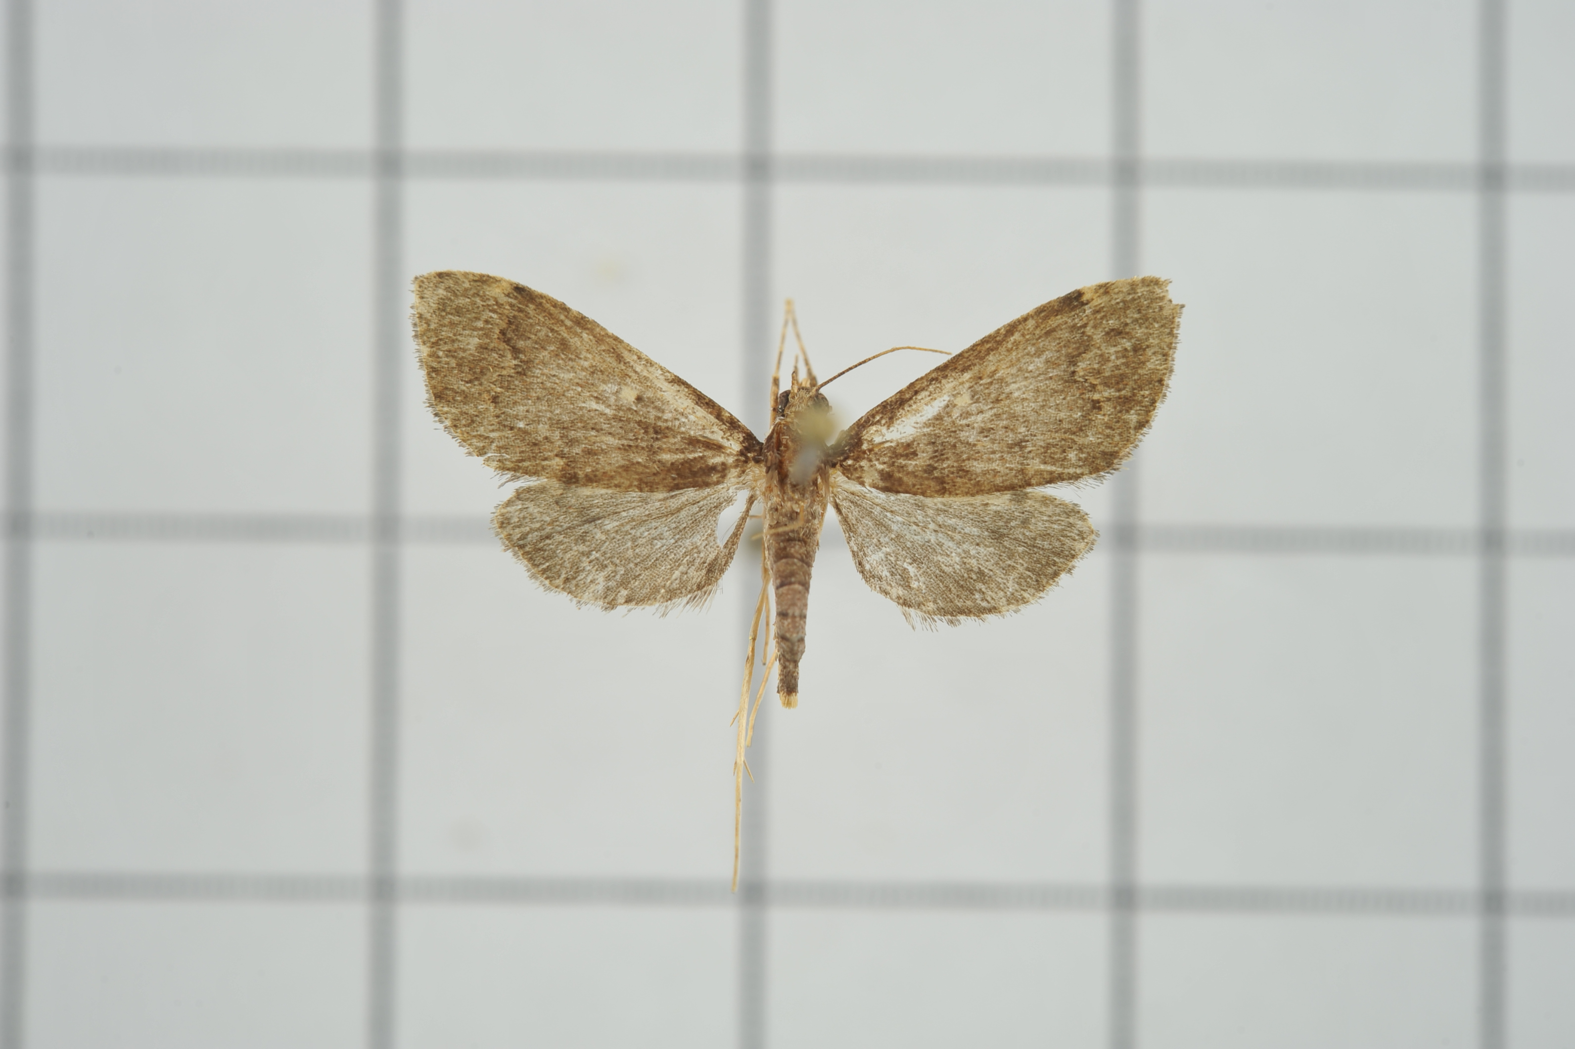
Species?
Camptomastix hisbonalis
